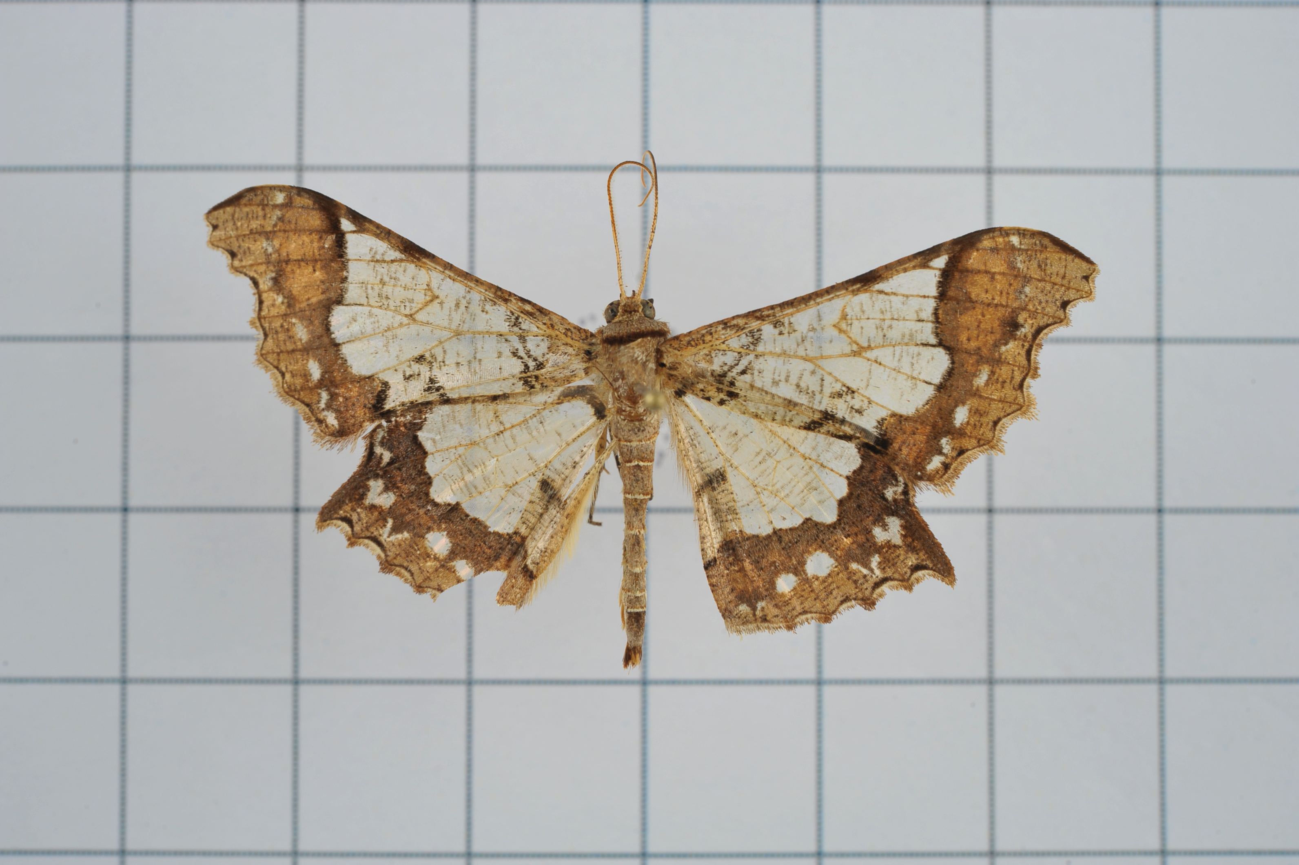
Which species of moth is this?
Krananda semihyalina
